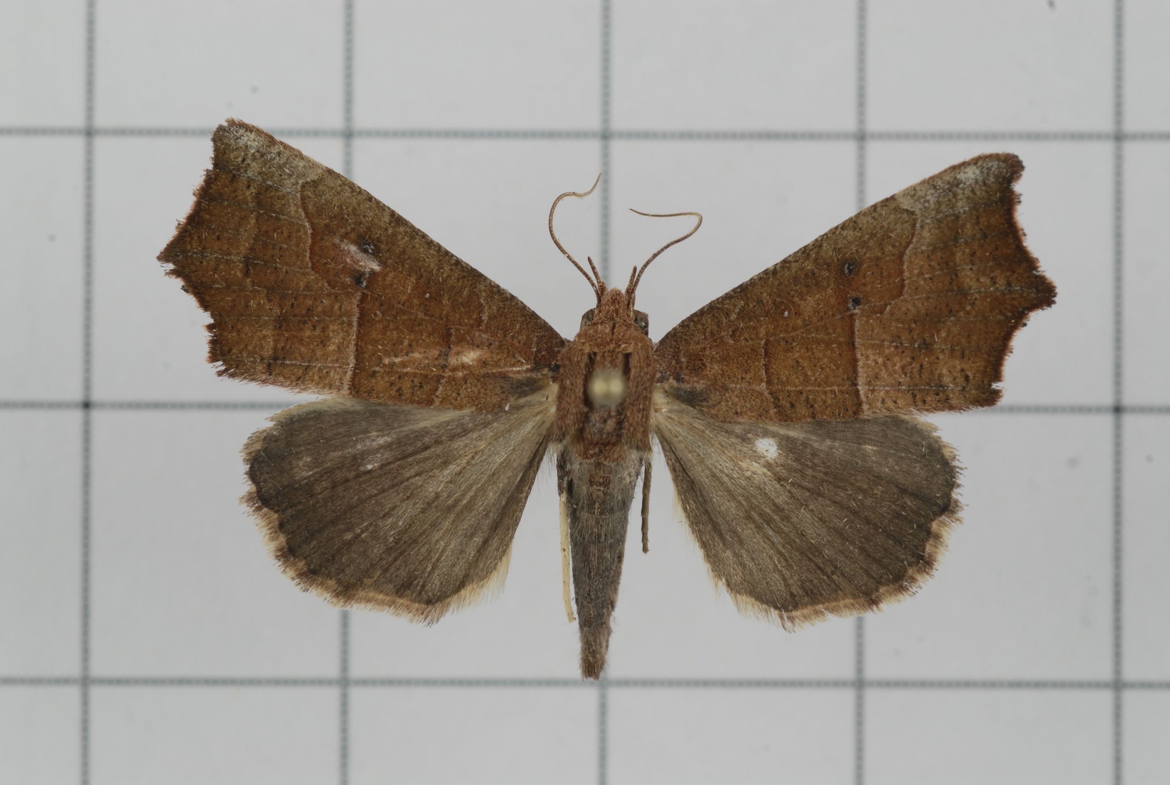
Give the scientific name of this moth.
Gonitis mesogona
